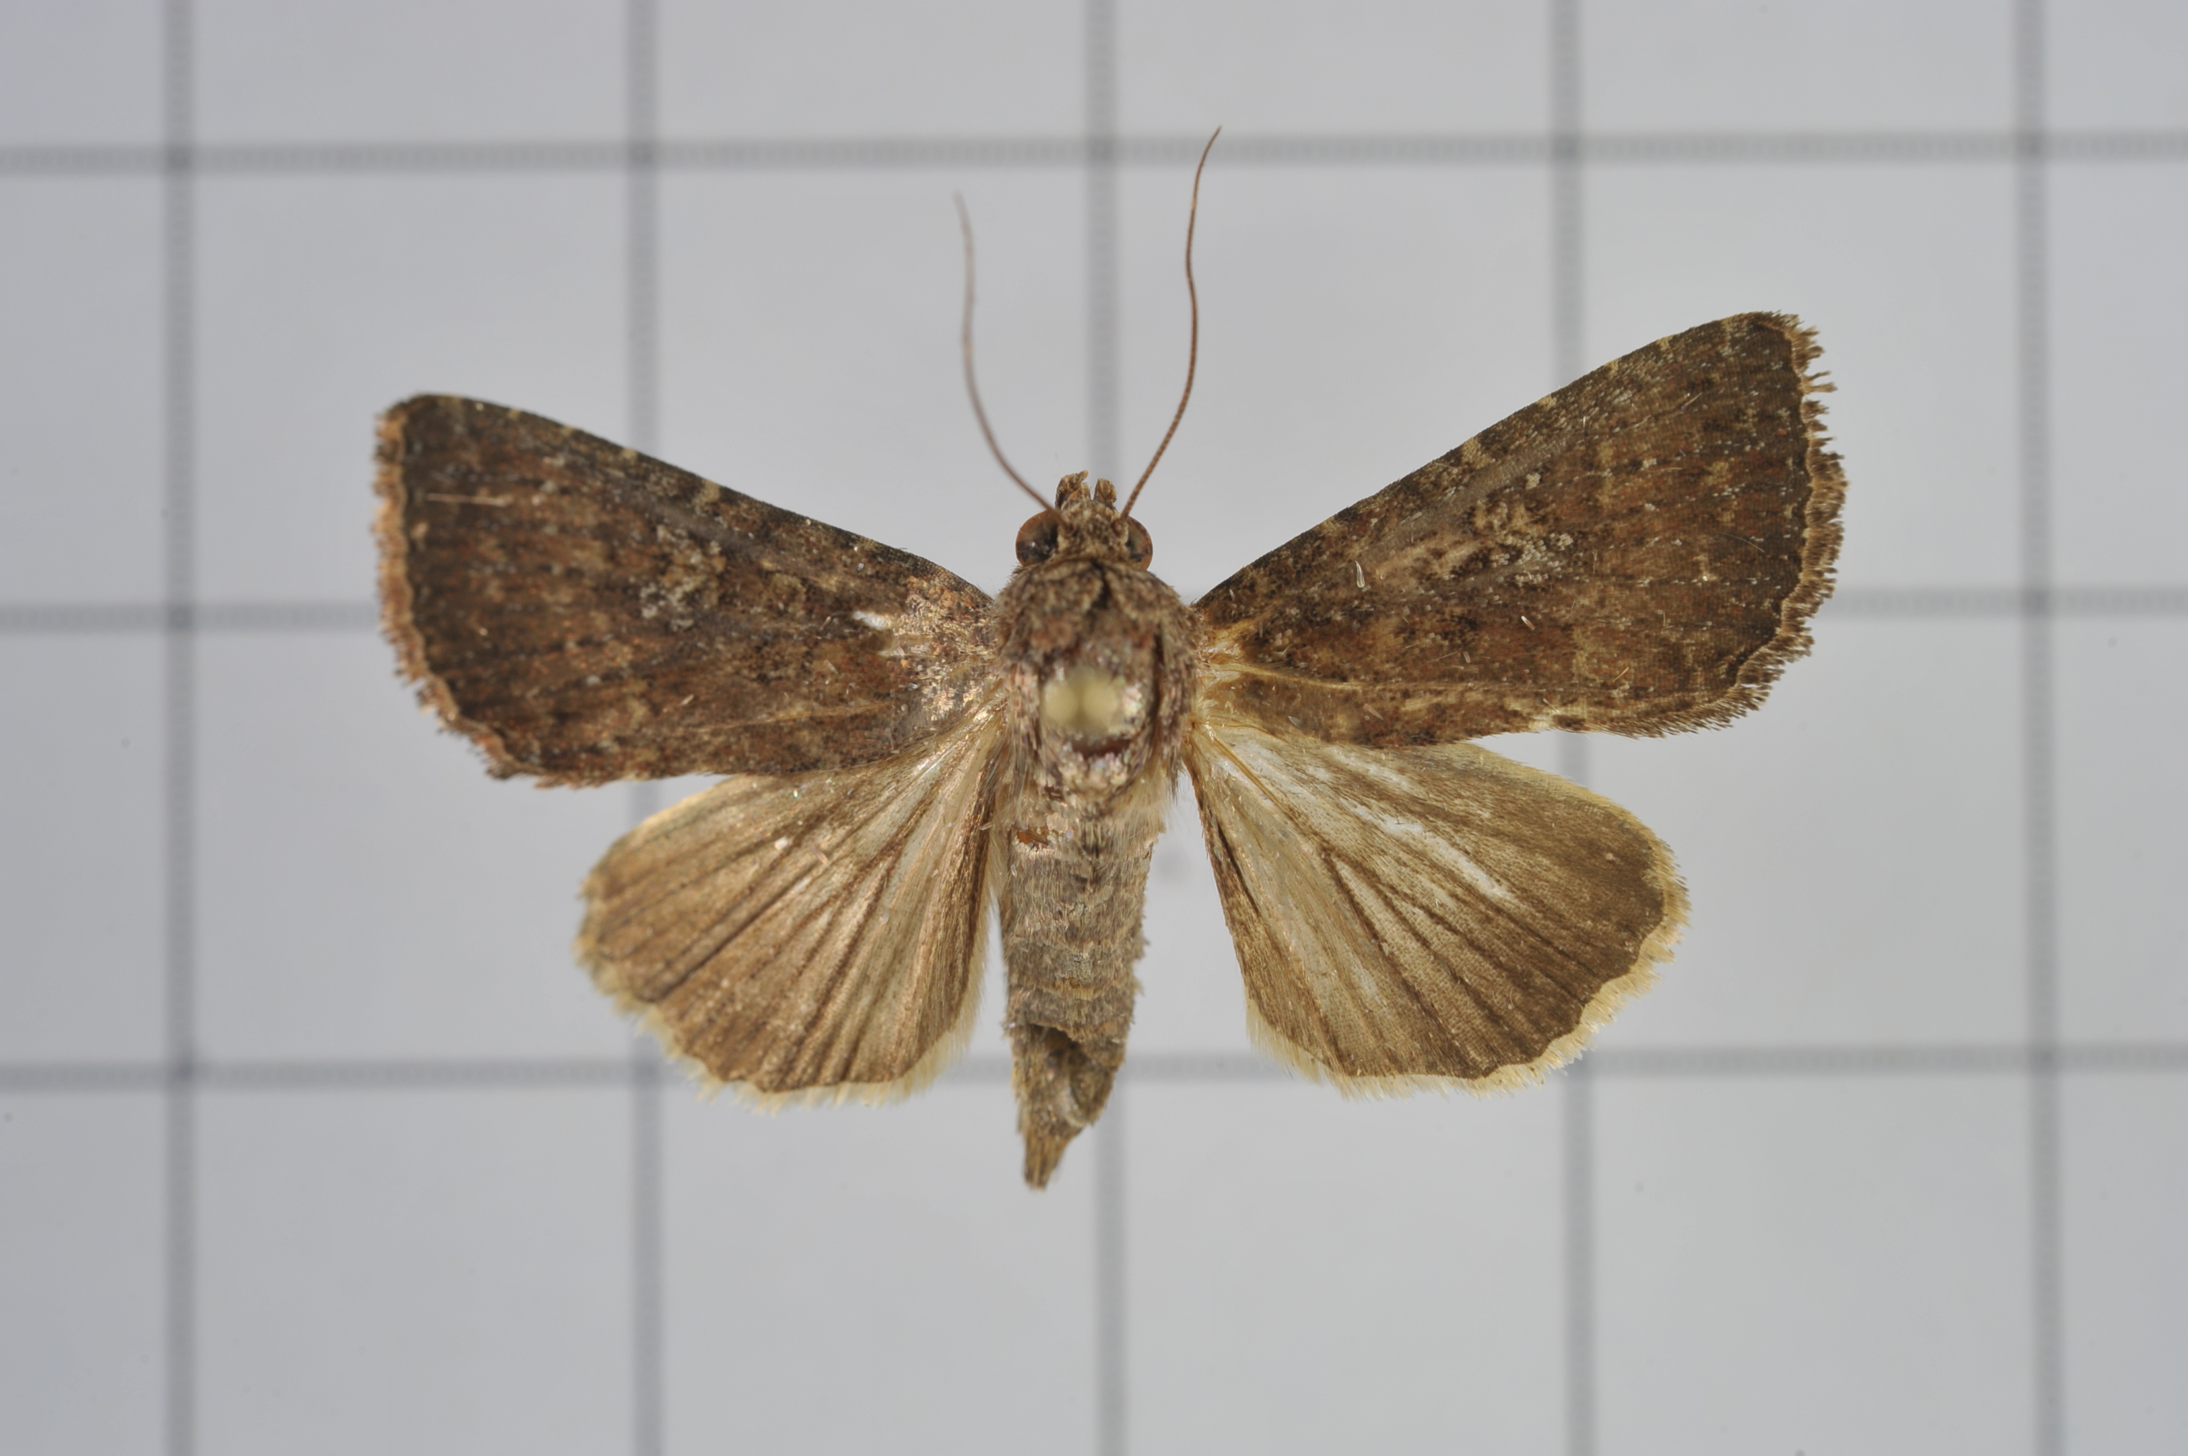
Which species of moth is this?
Condica illecta
